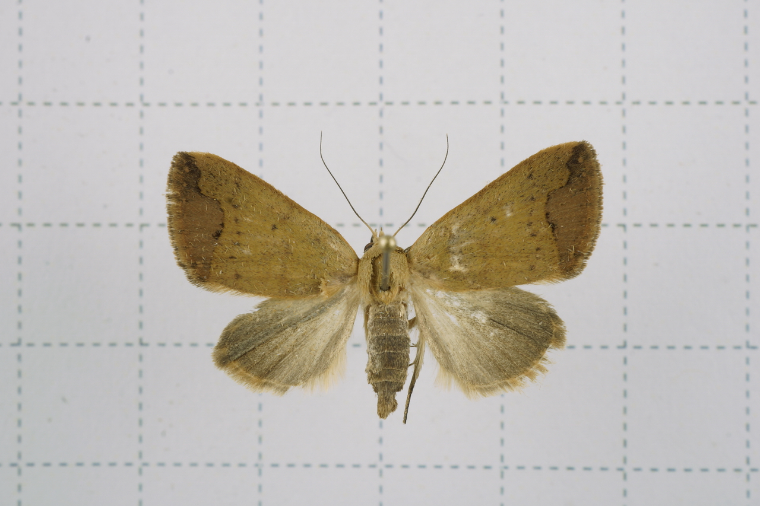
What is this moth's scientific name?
Bocula diffisa
